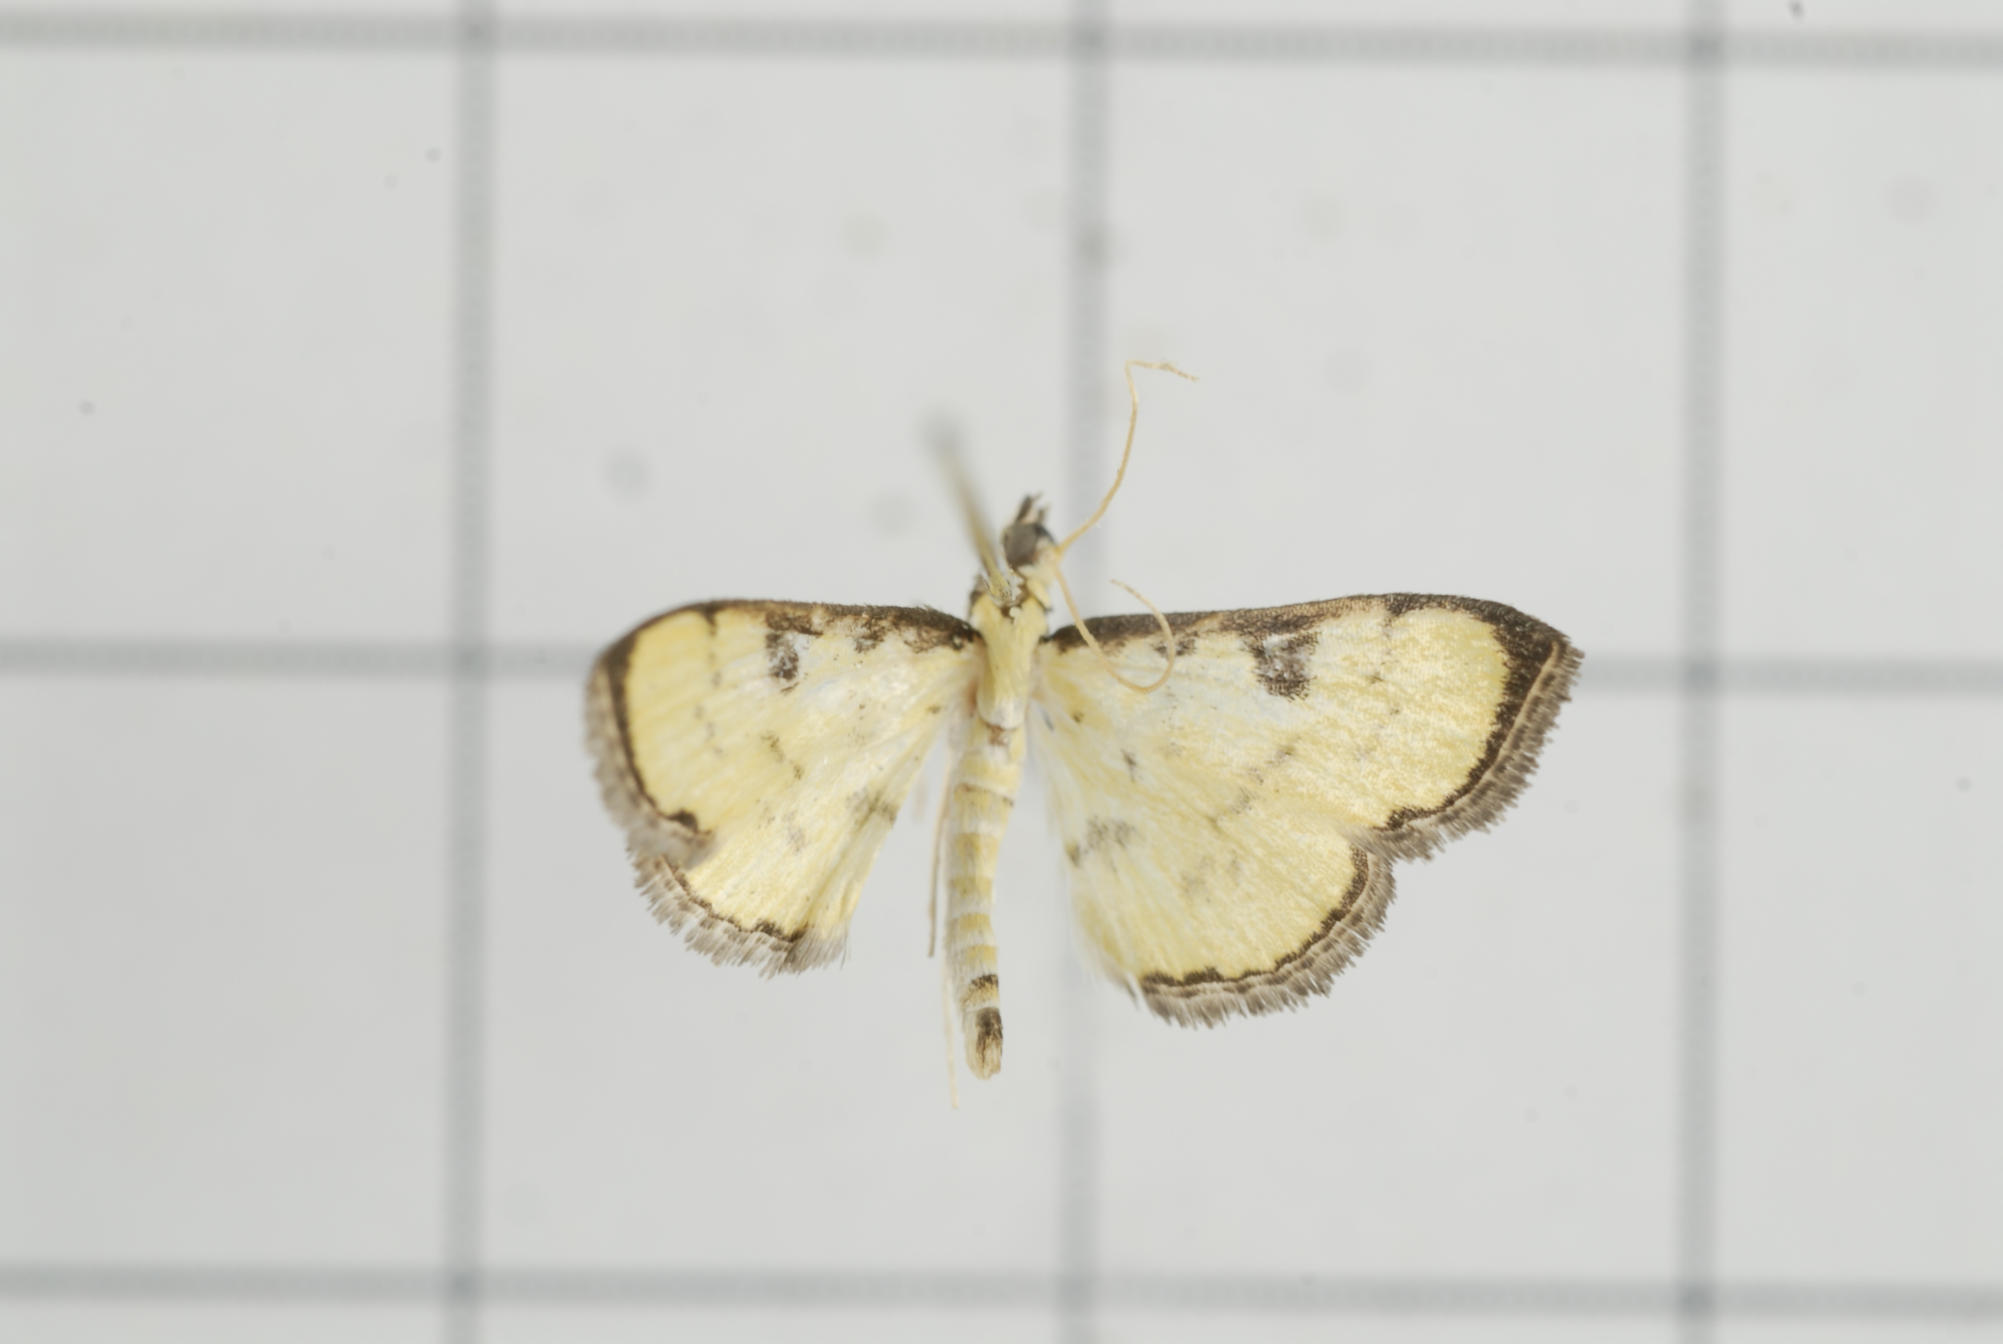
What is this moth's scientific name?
Goniorhynchus butyrosa
